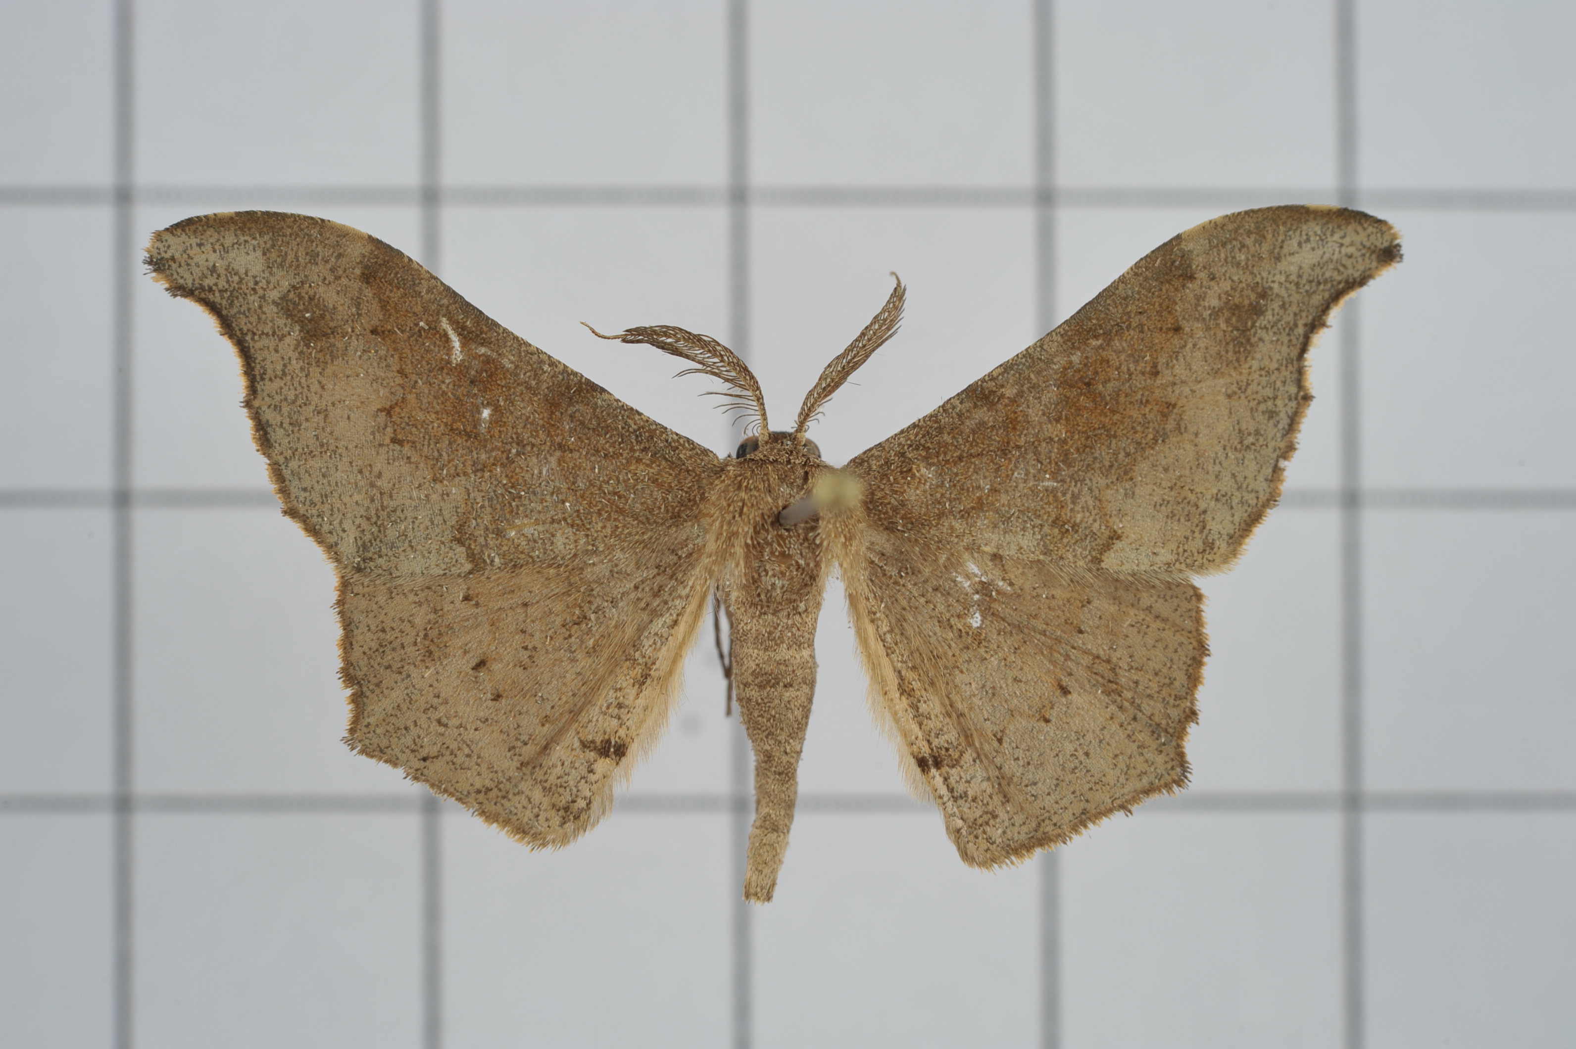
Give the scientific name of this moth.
Hyposidra talaca talaca
